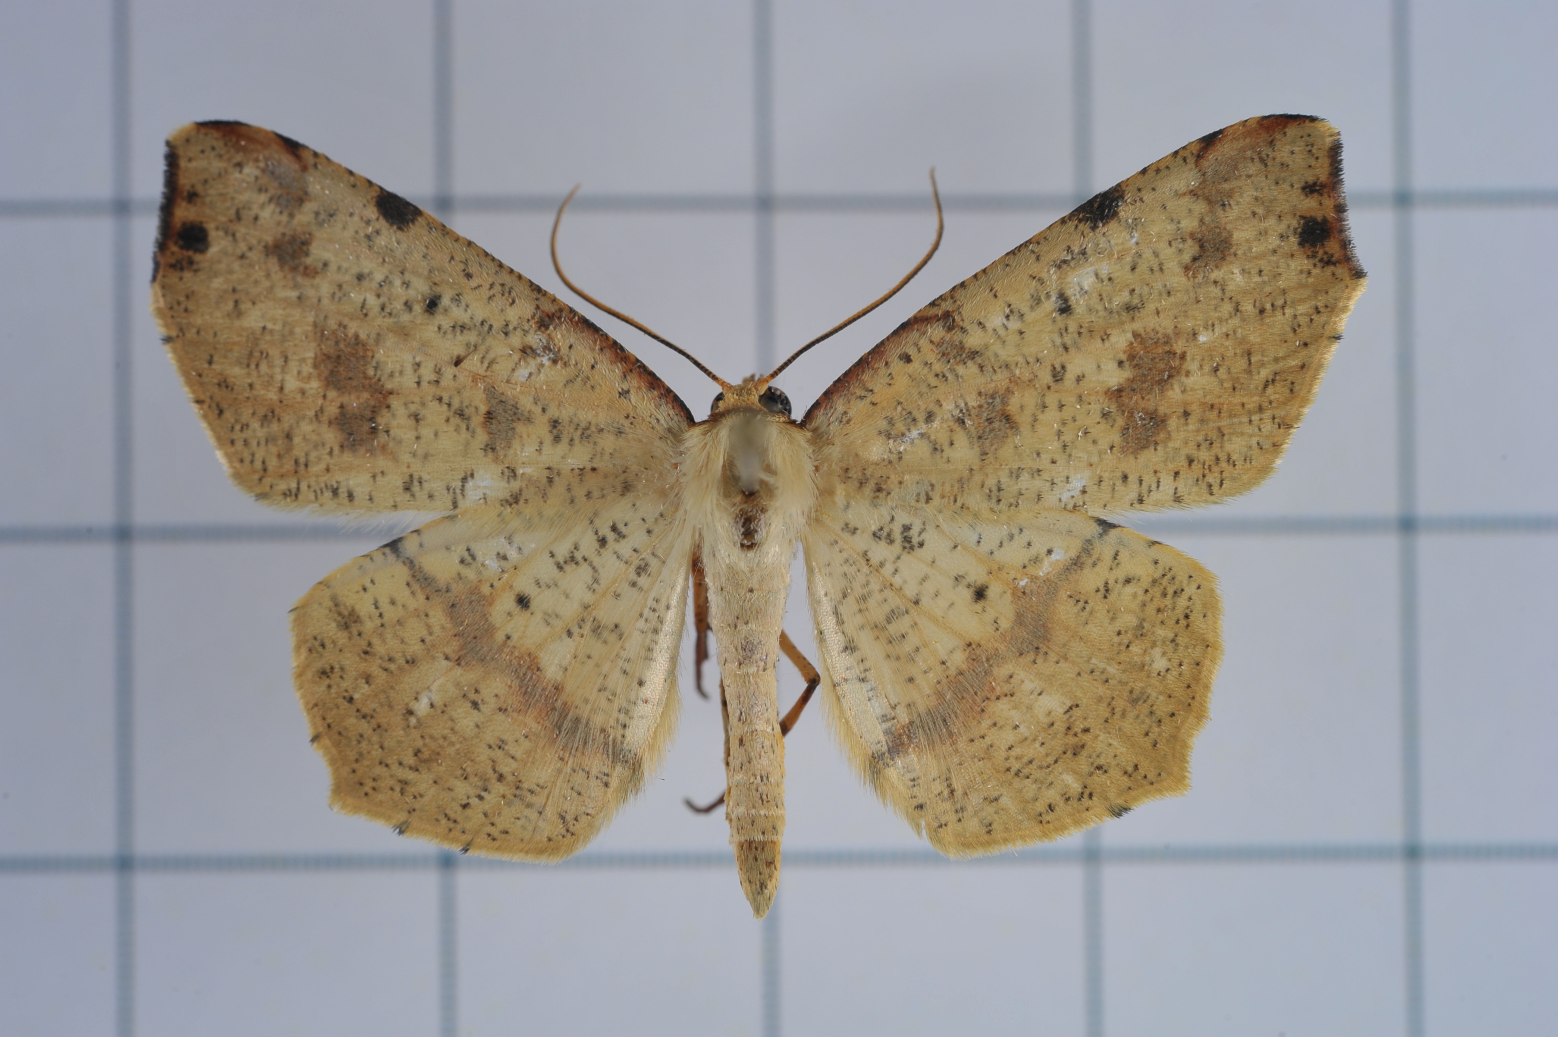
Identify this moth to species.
Pareclipsis umbrata
